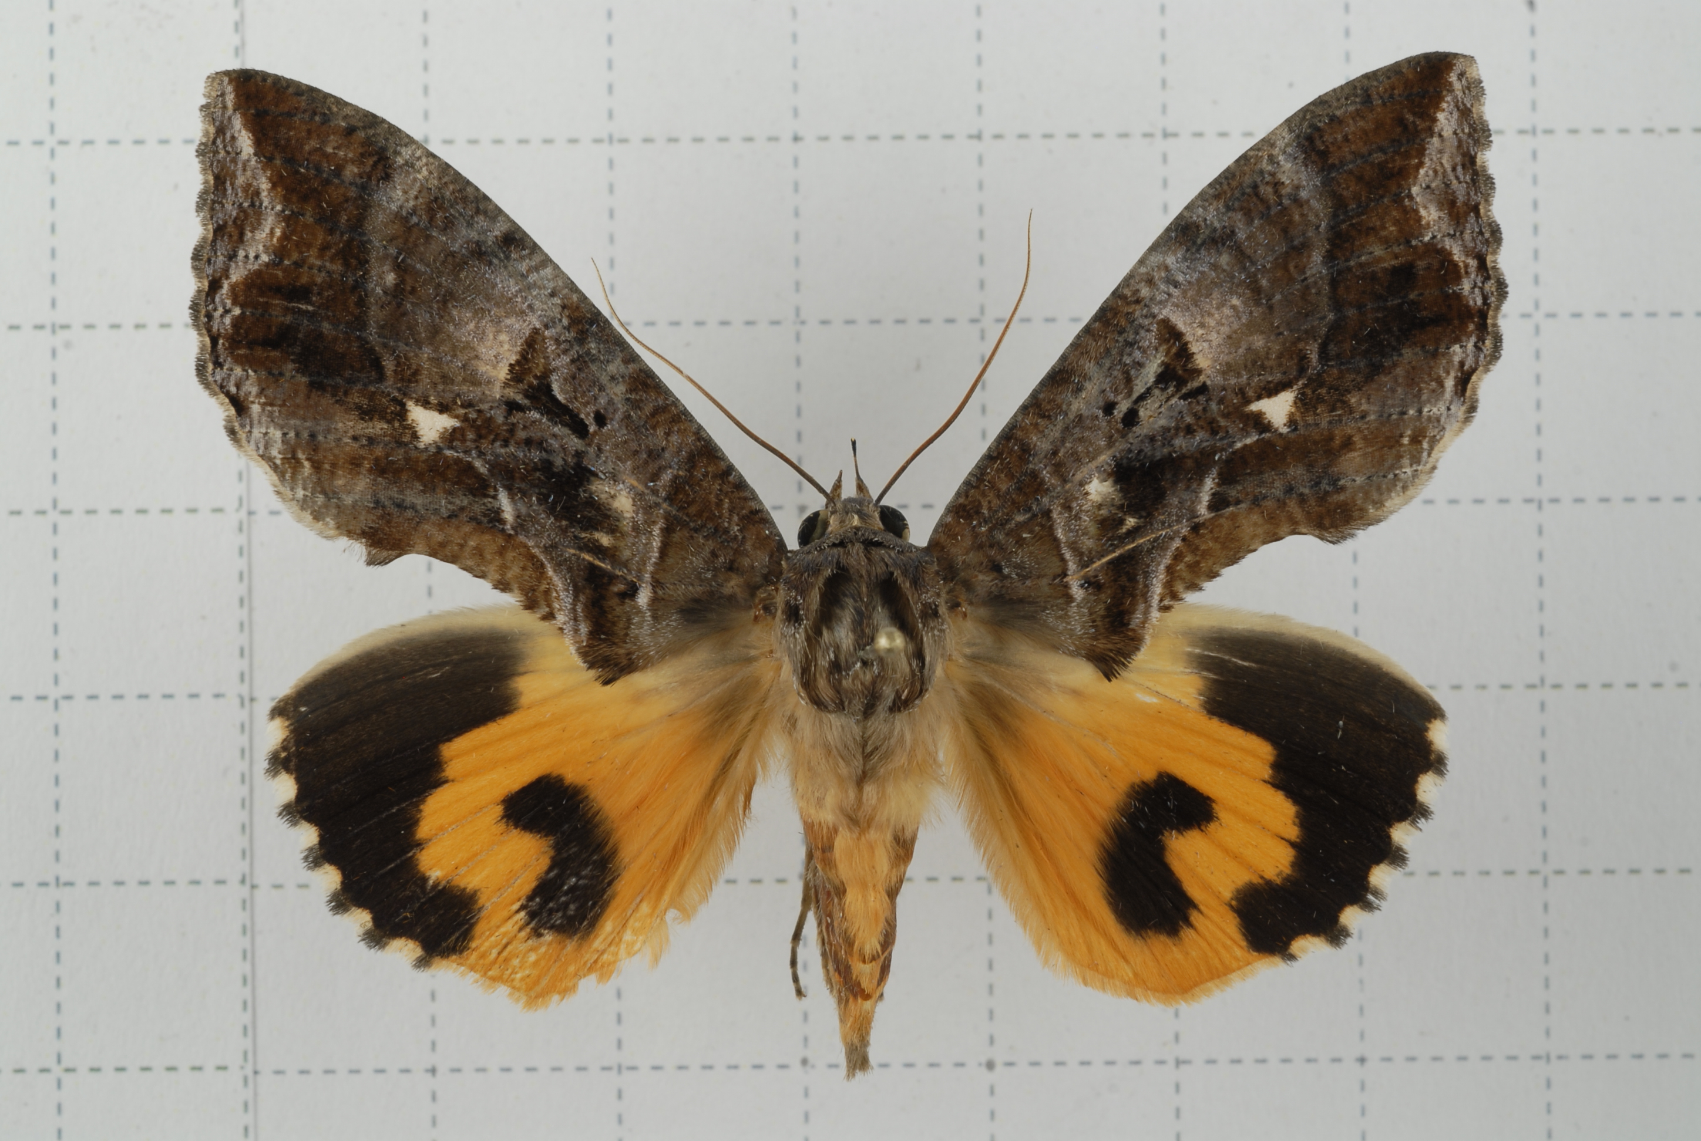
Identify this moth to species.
Eudocima phalonia
